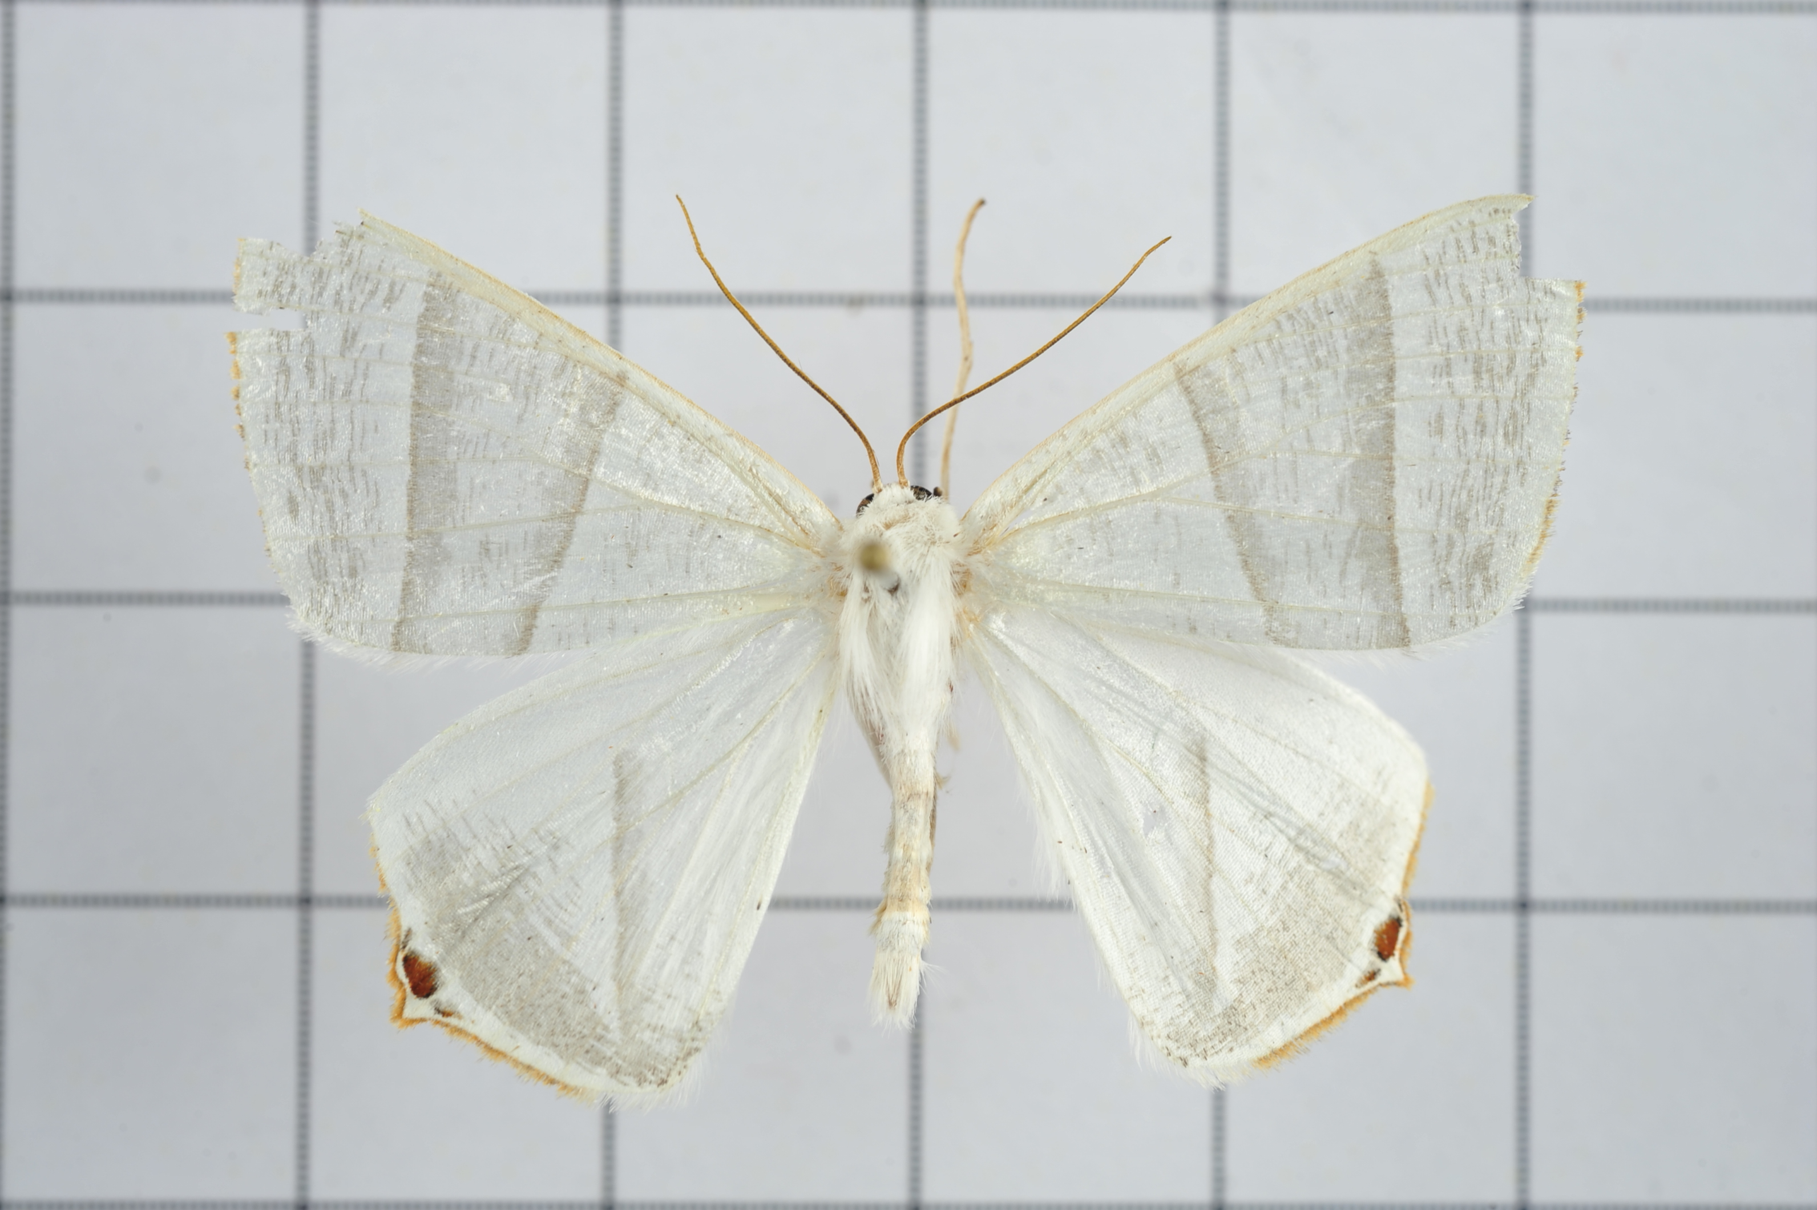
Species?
Ourapteryx caecata
